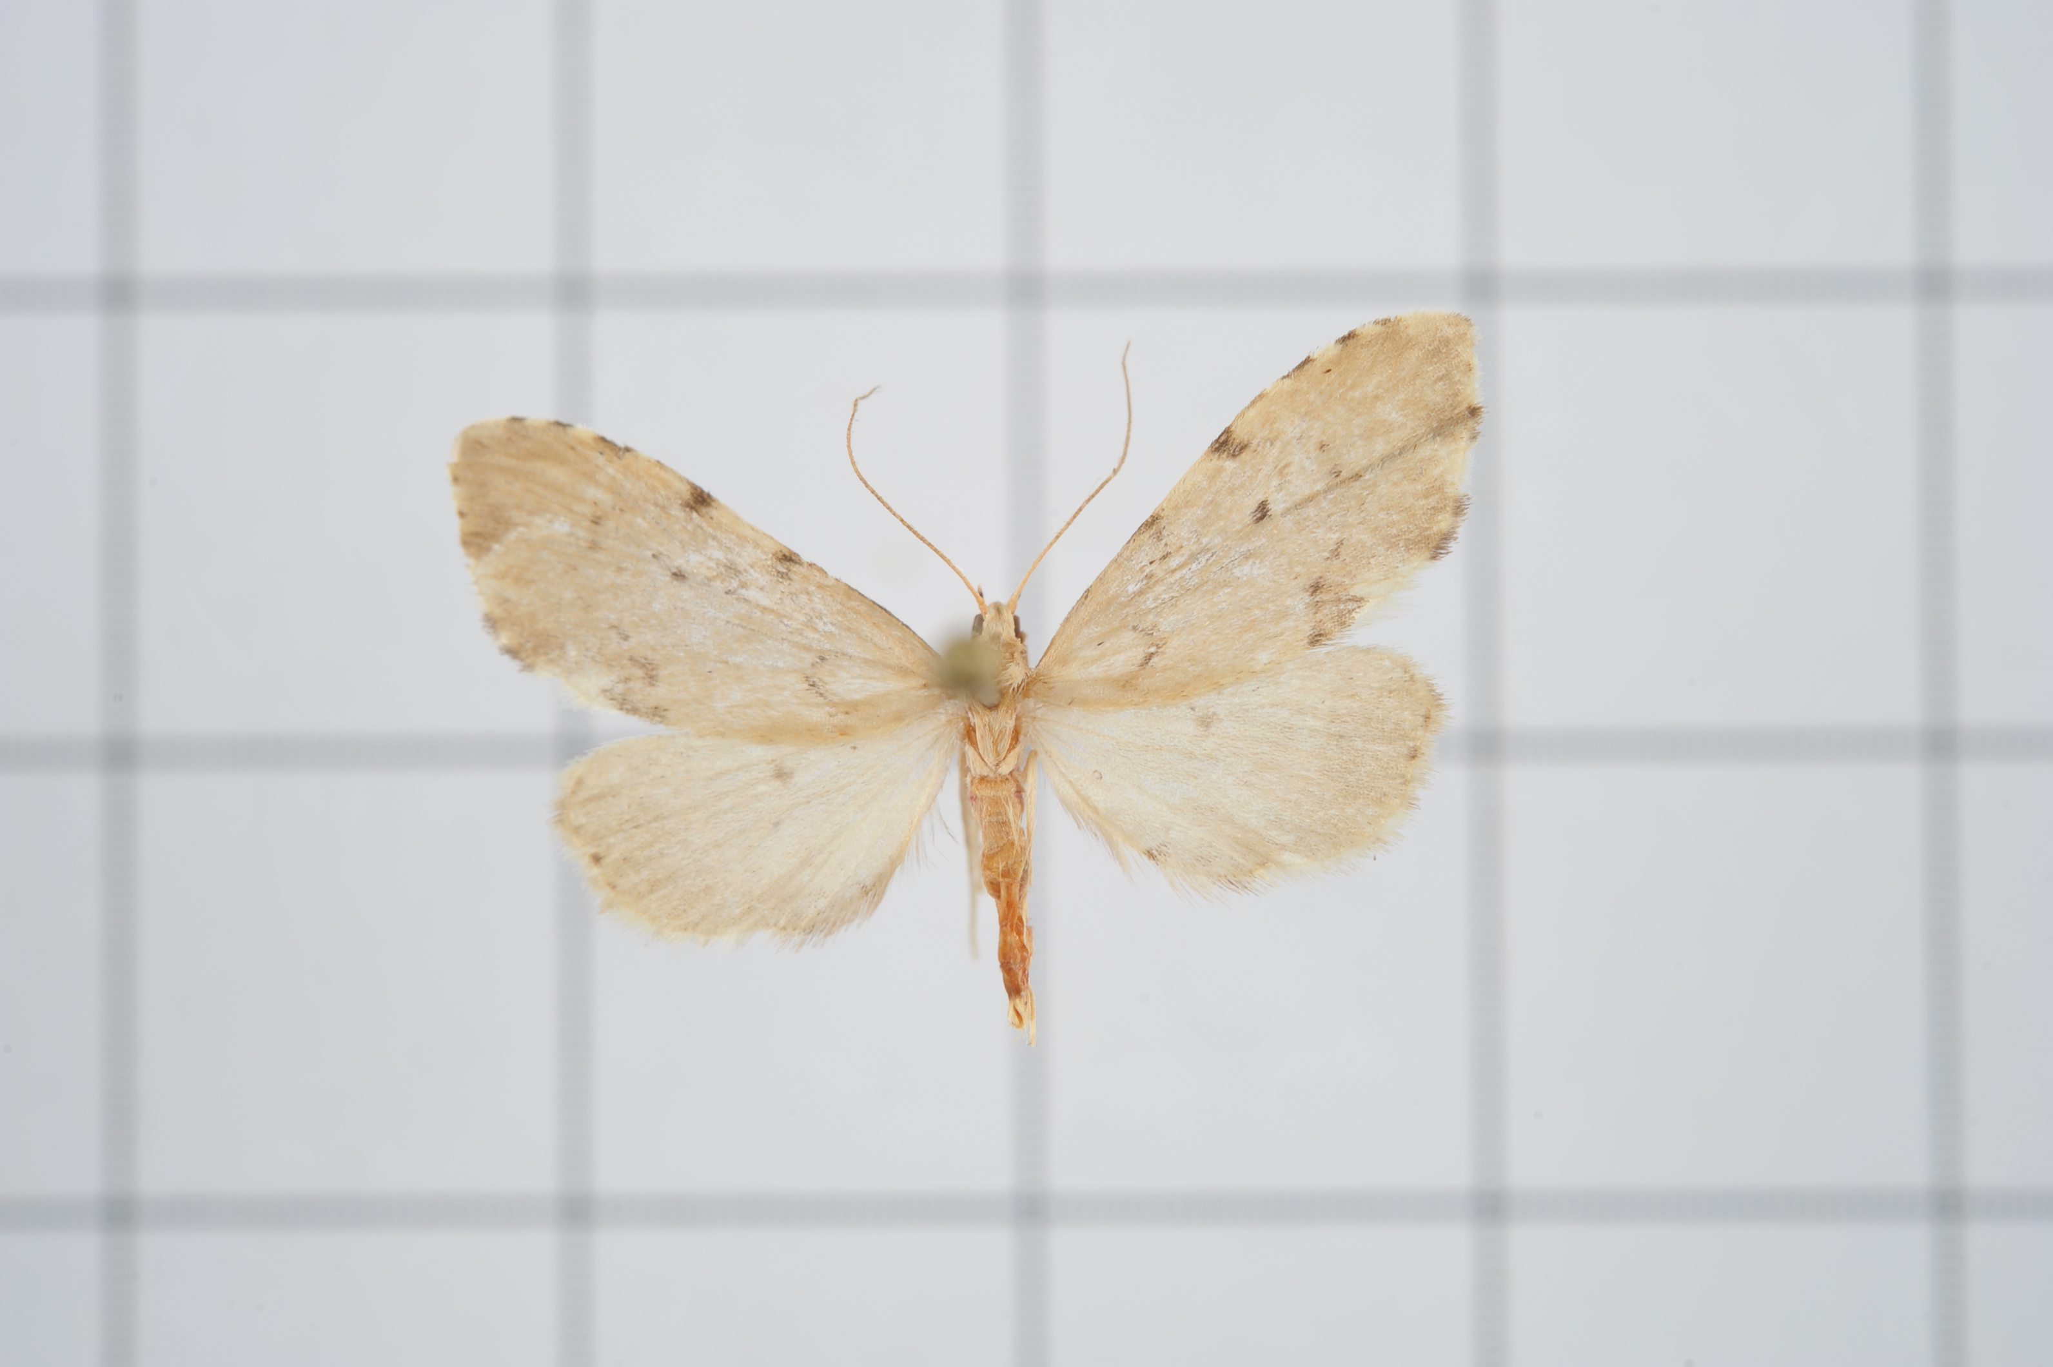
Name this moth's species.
Metaemene hampsoni
